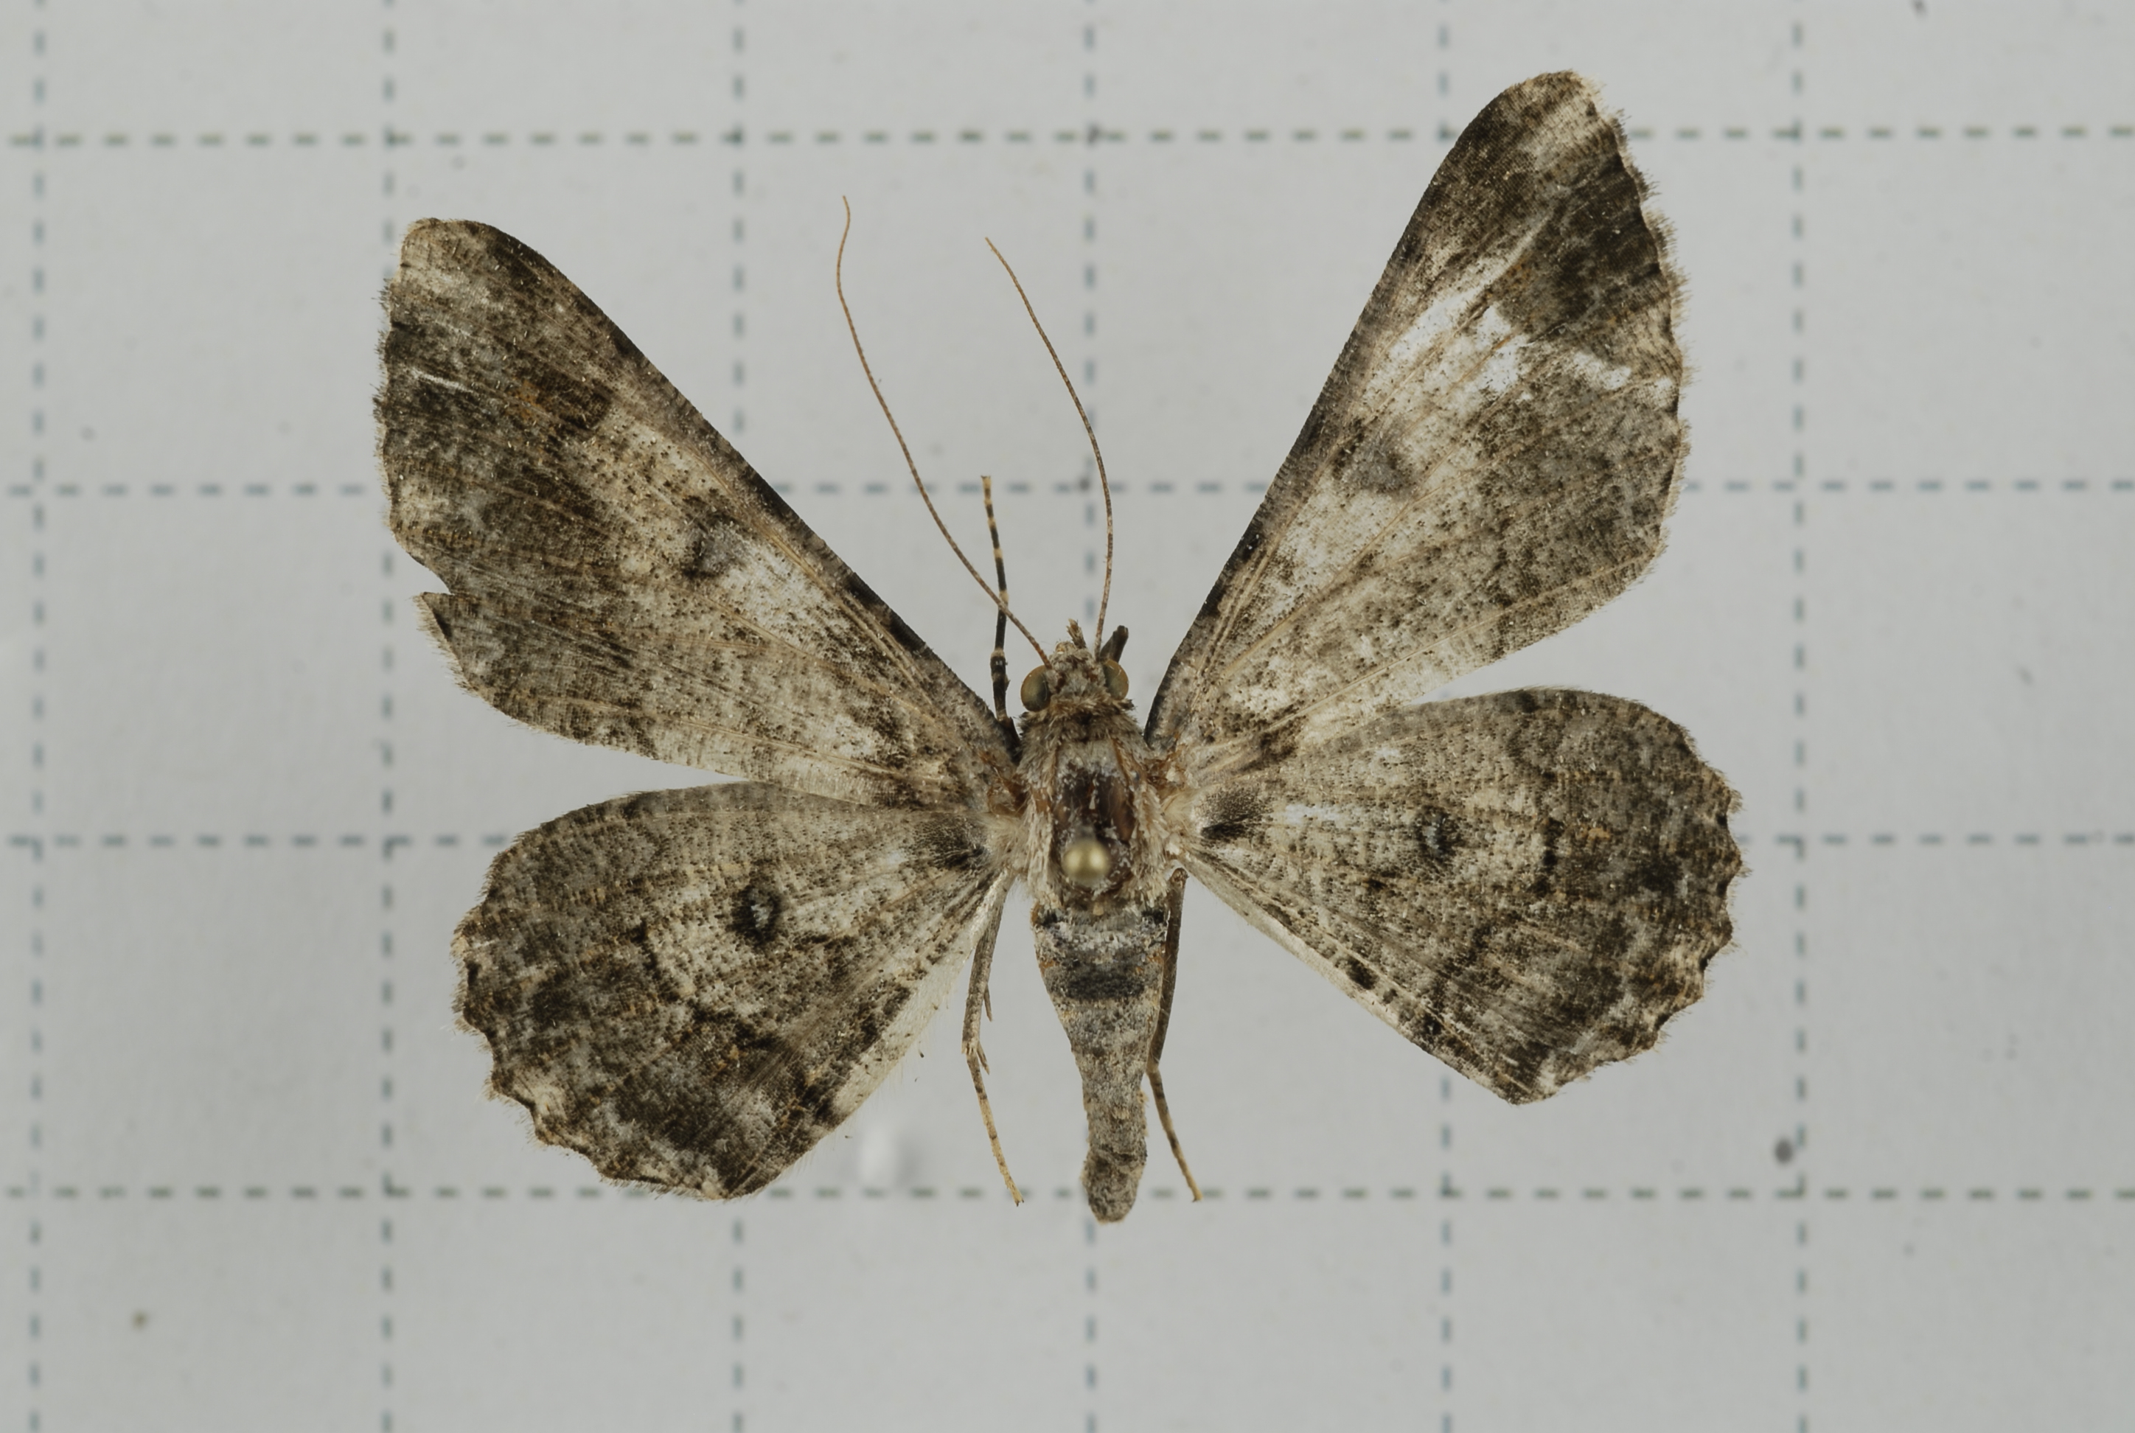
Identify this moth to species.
Cleora alienaria
